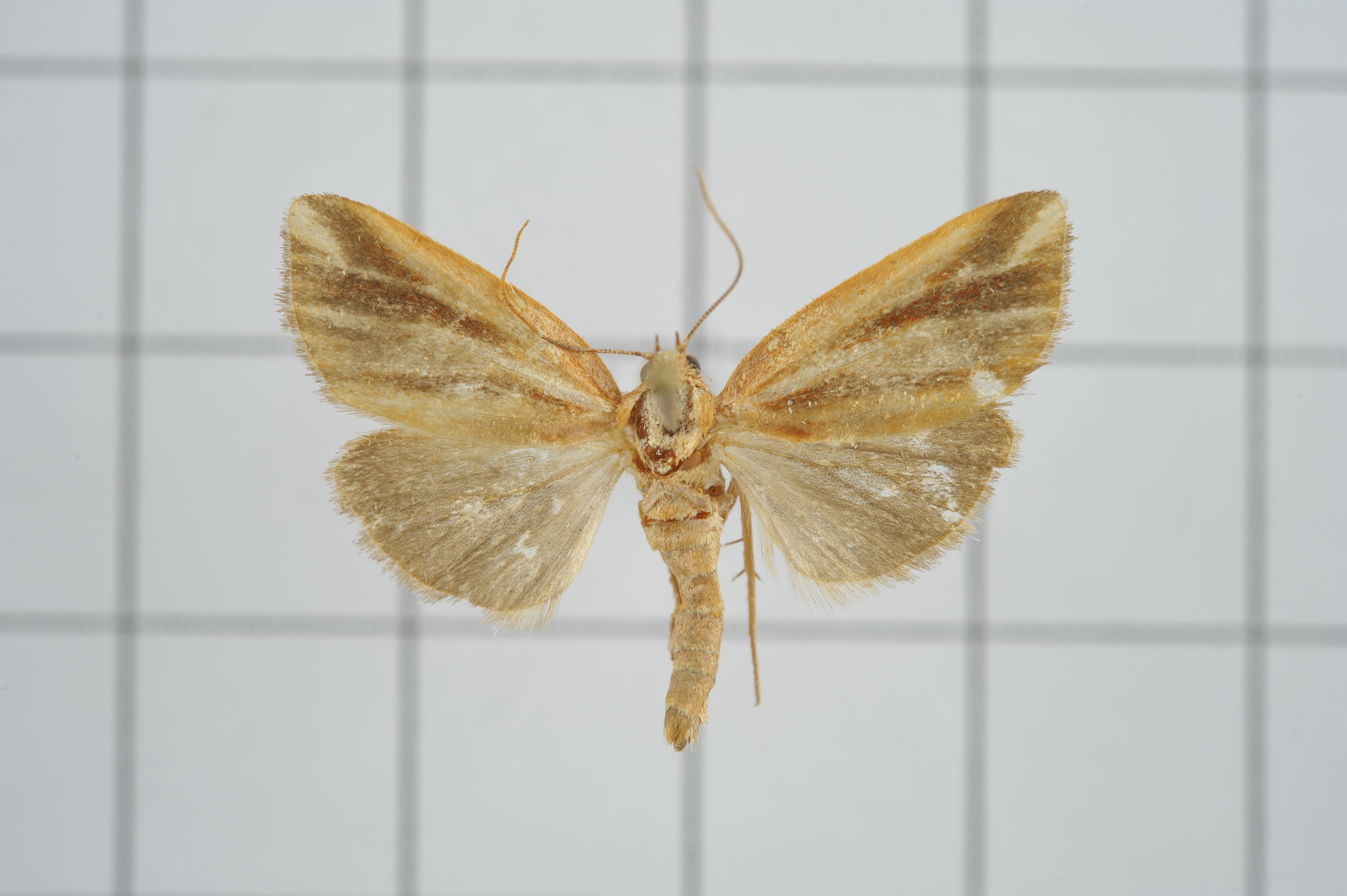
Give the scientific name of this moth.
Narangodes confluens
